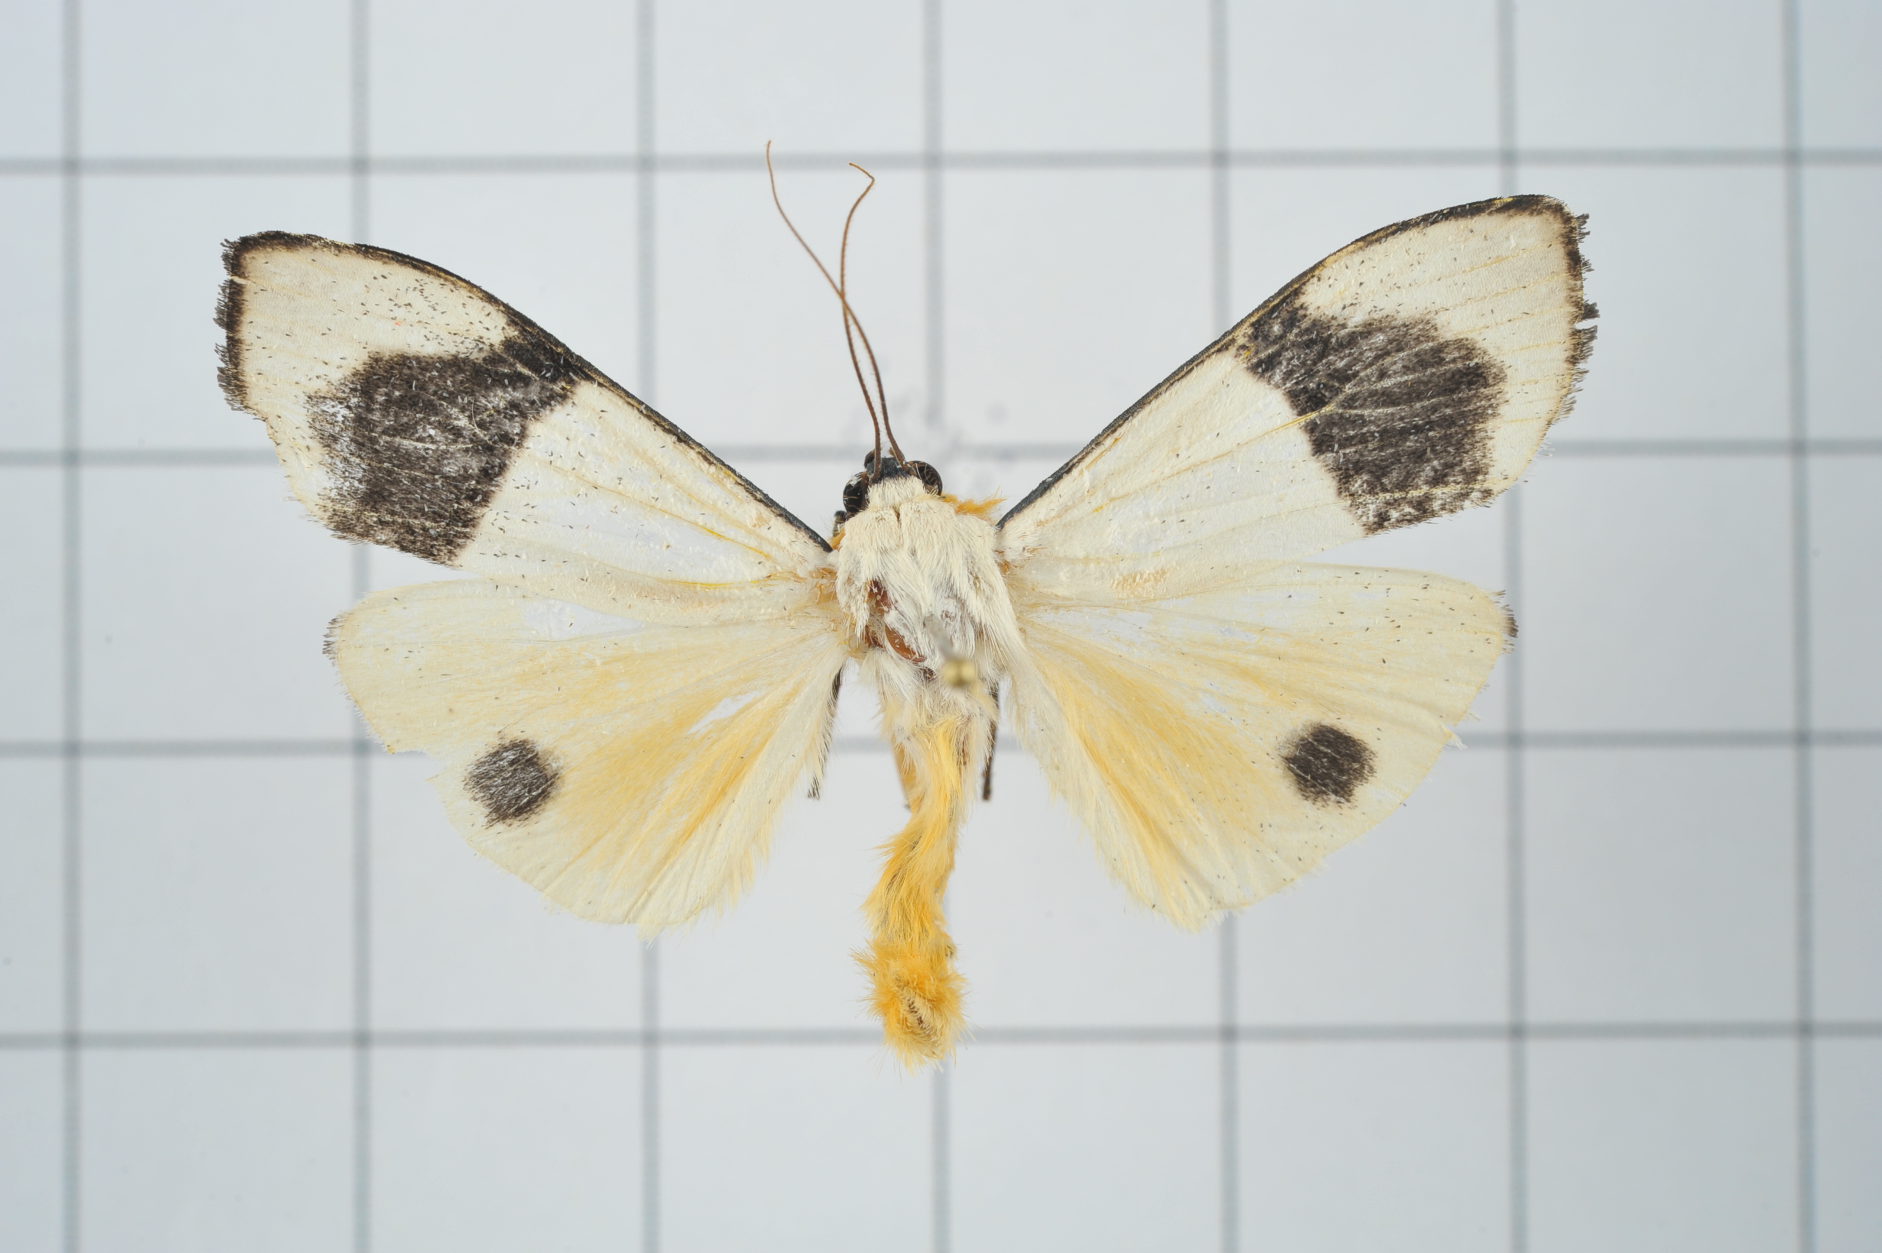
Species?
Vamuna alboluteora
